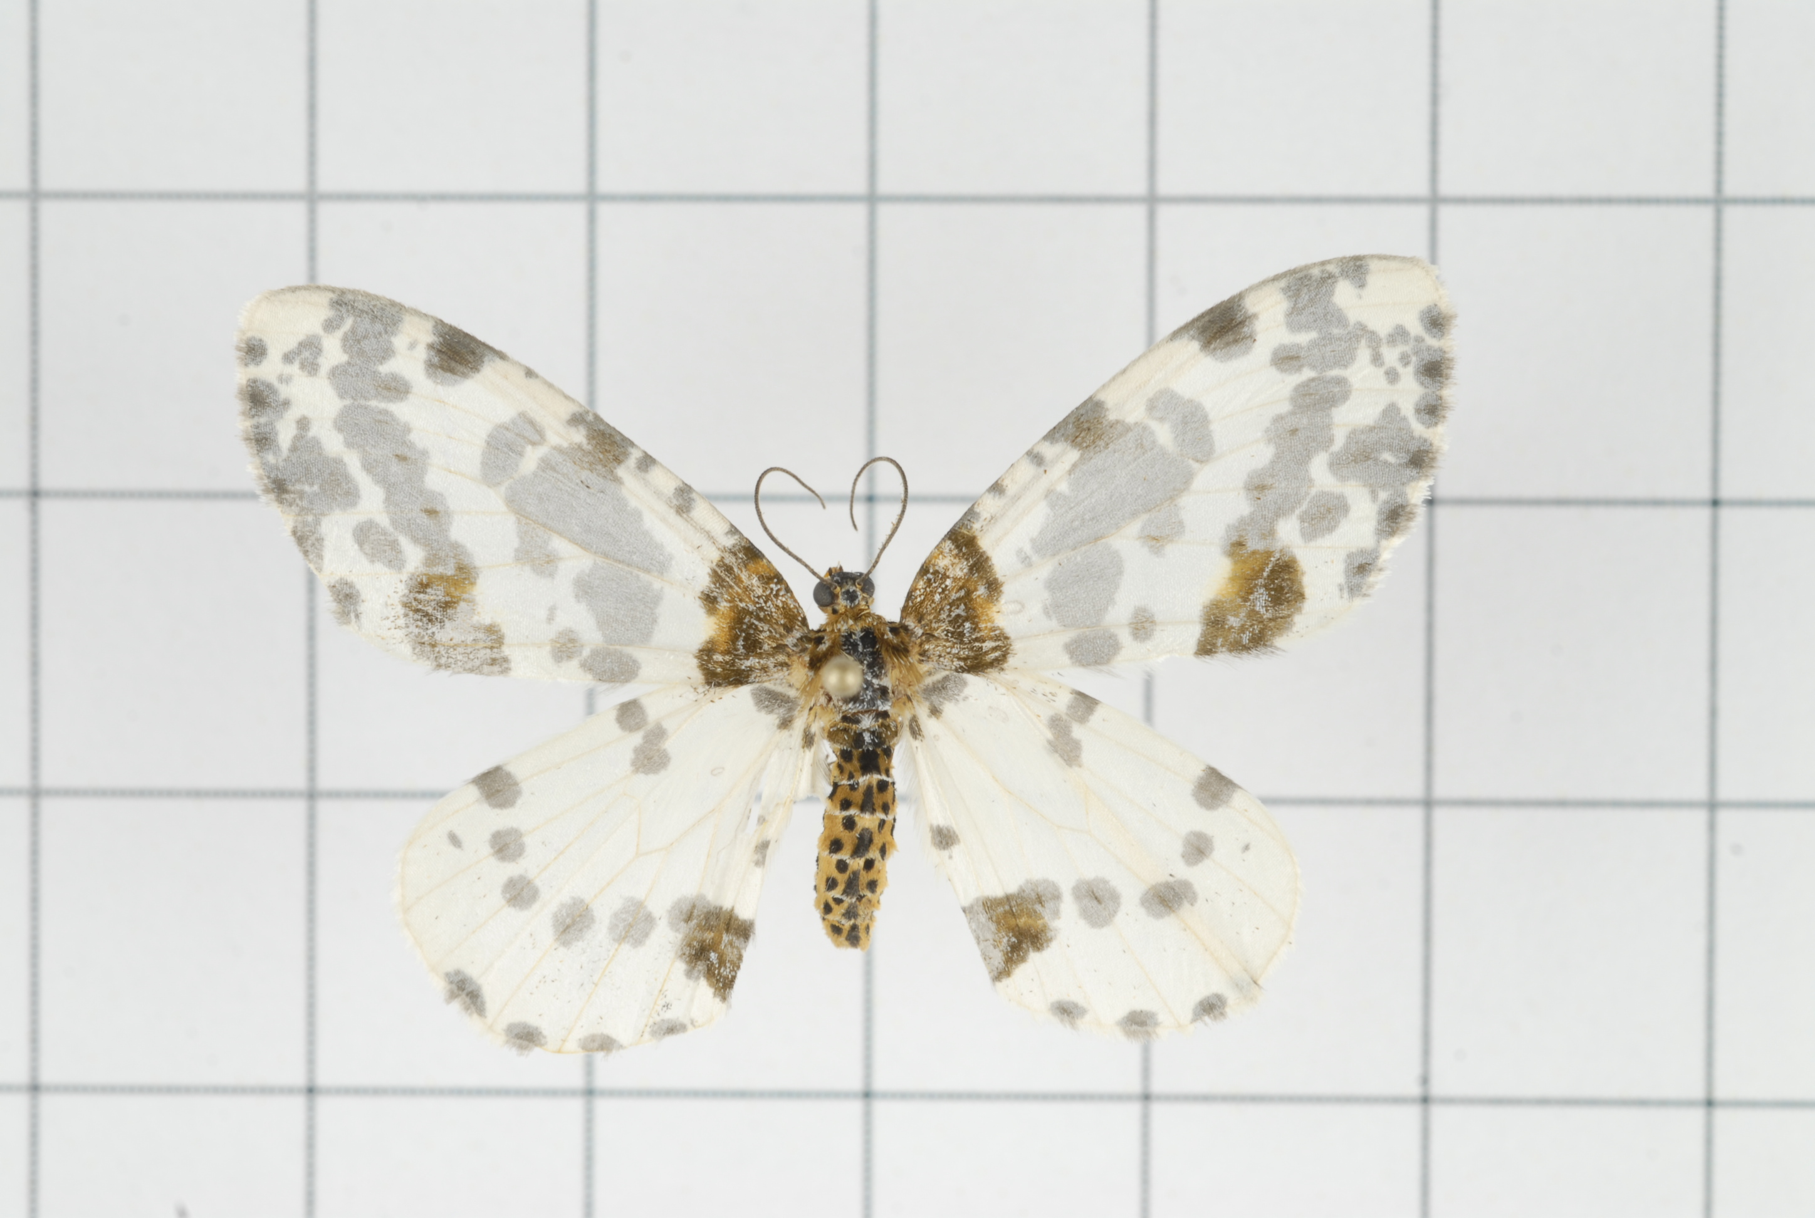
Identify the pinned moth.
Abraxas adilluminata
